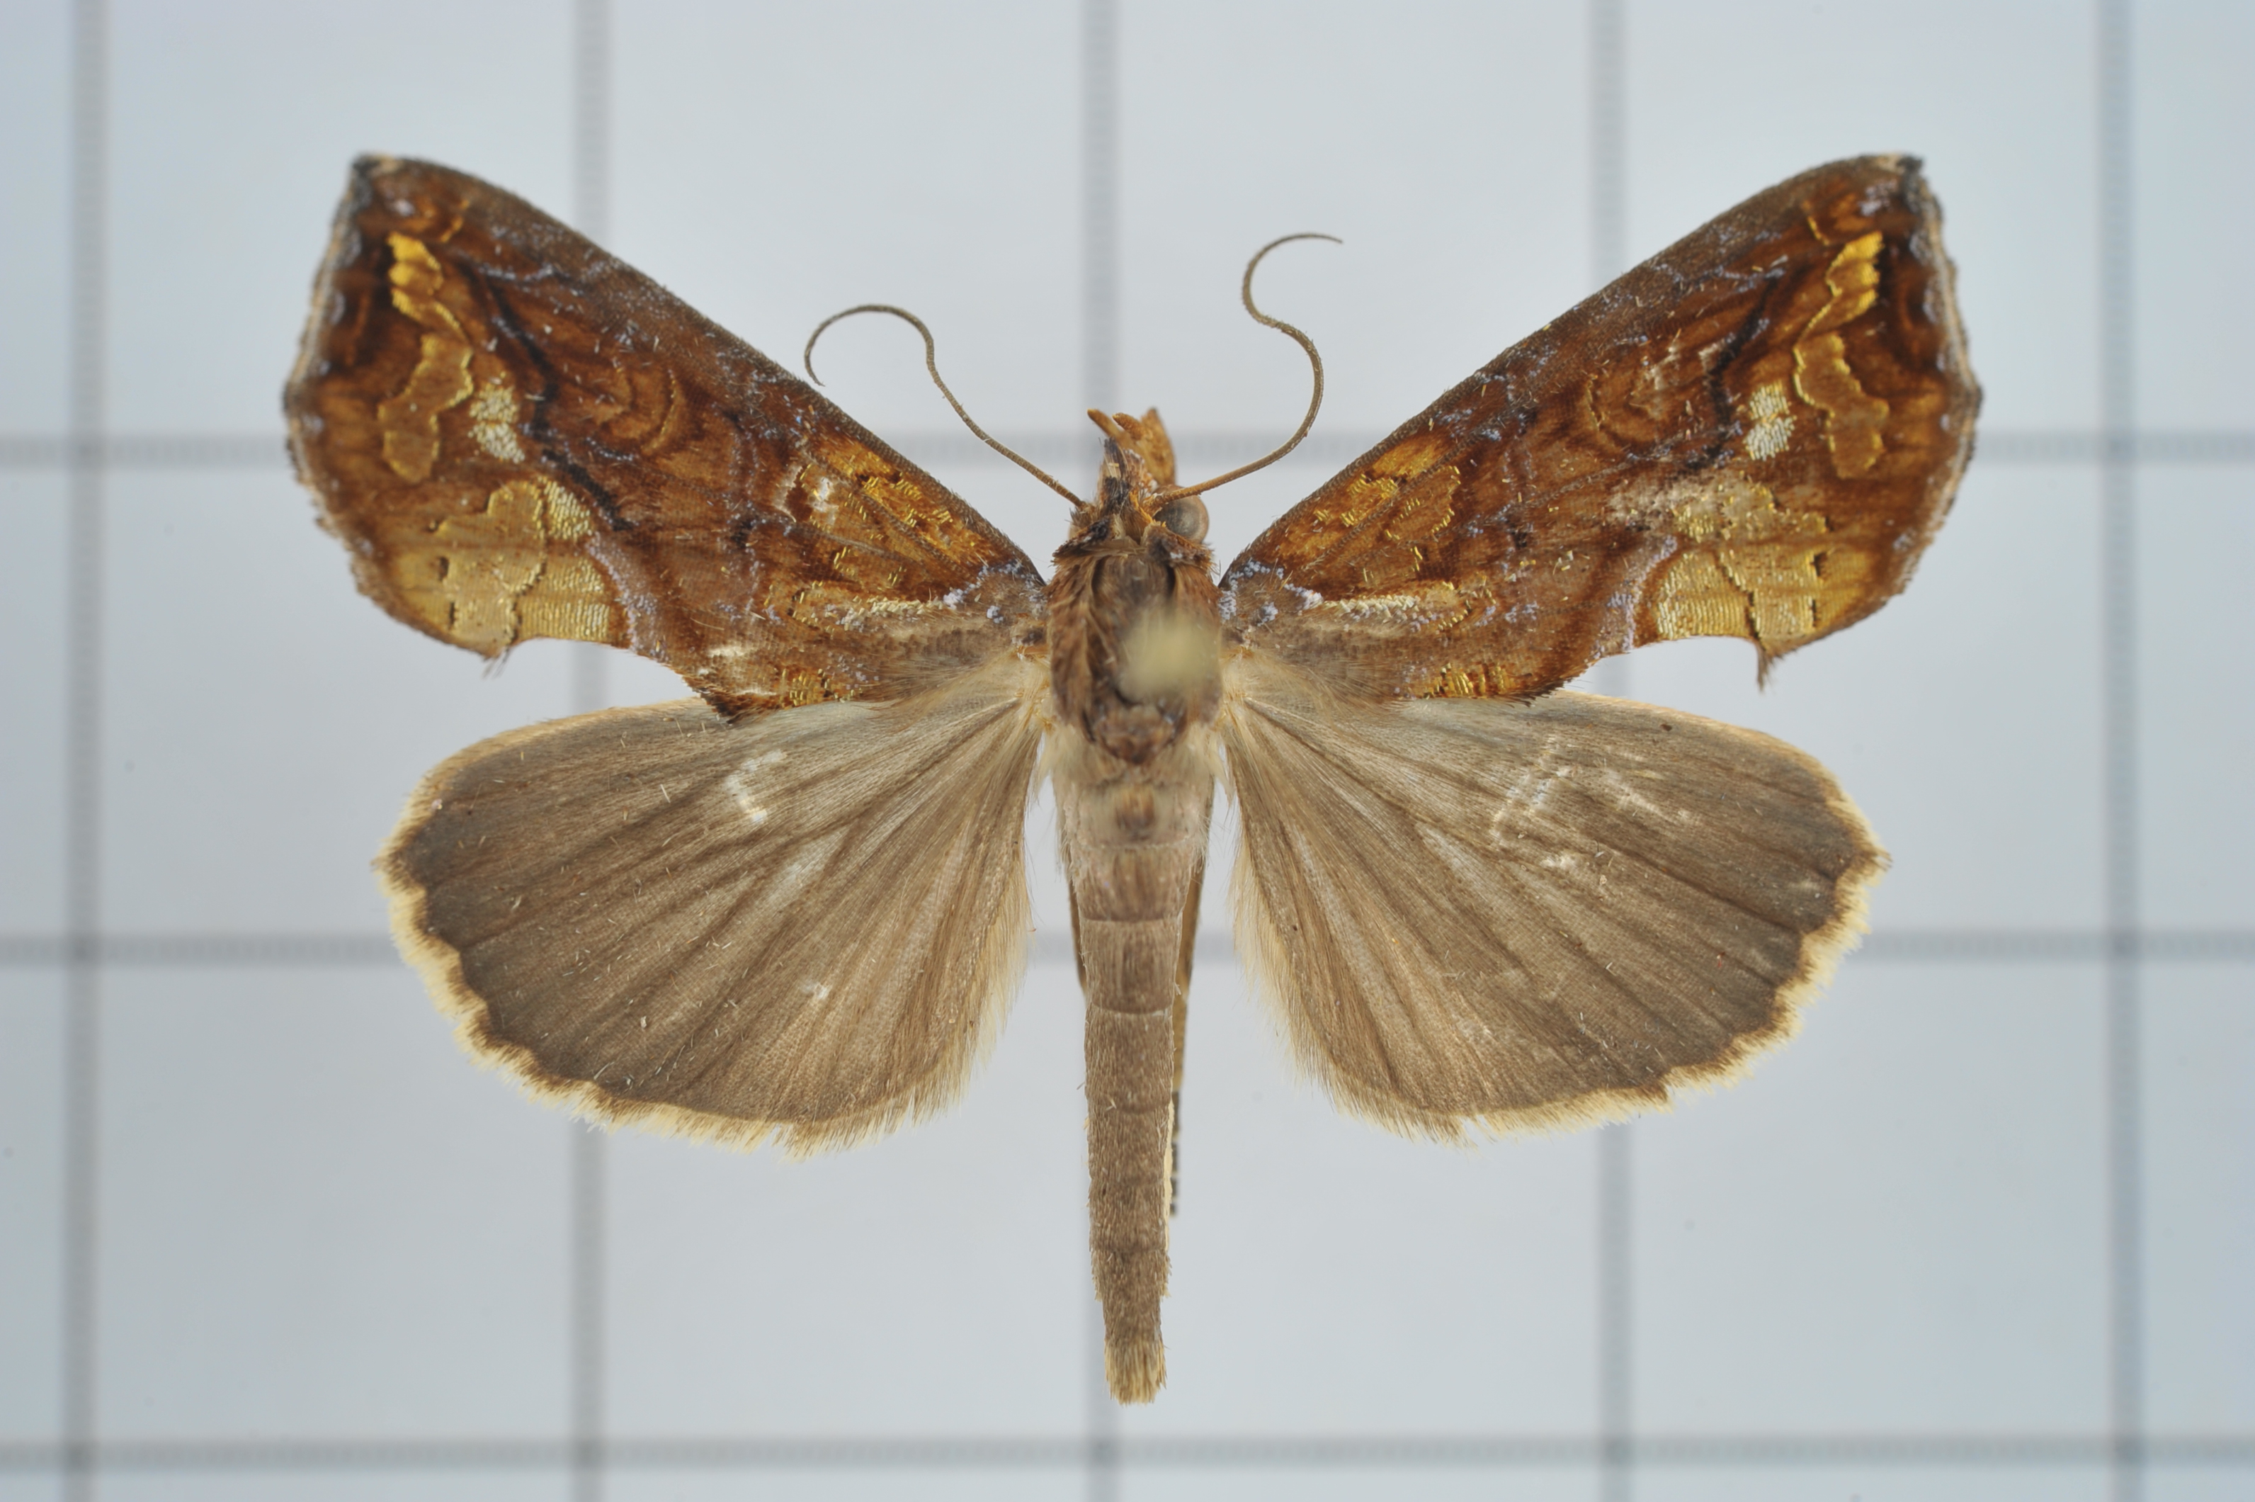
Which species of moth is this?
Plusiodonta coelonota
